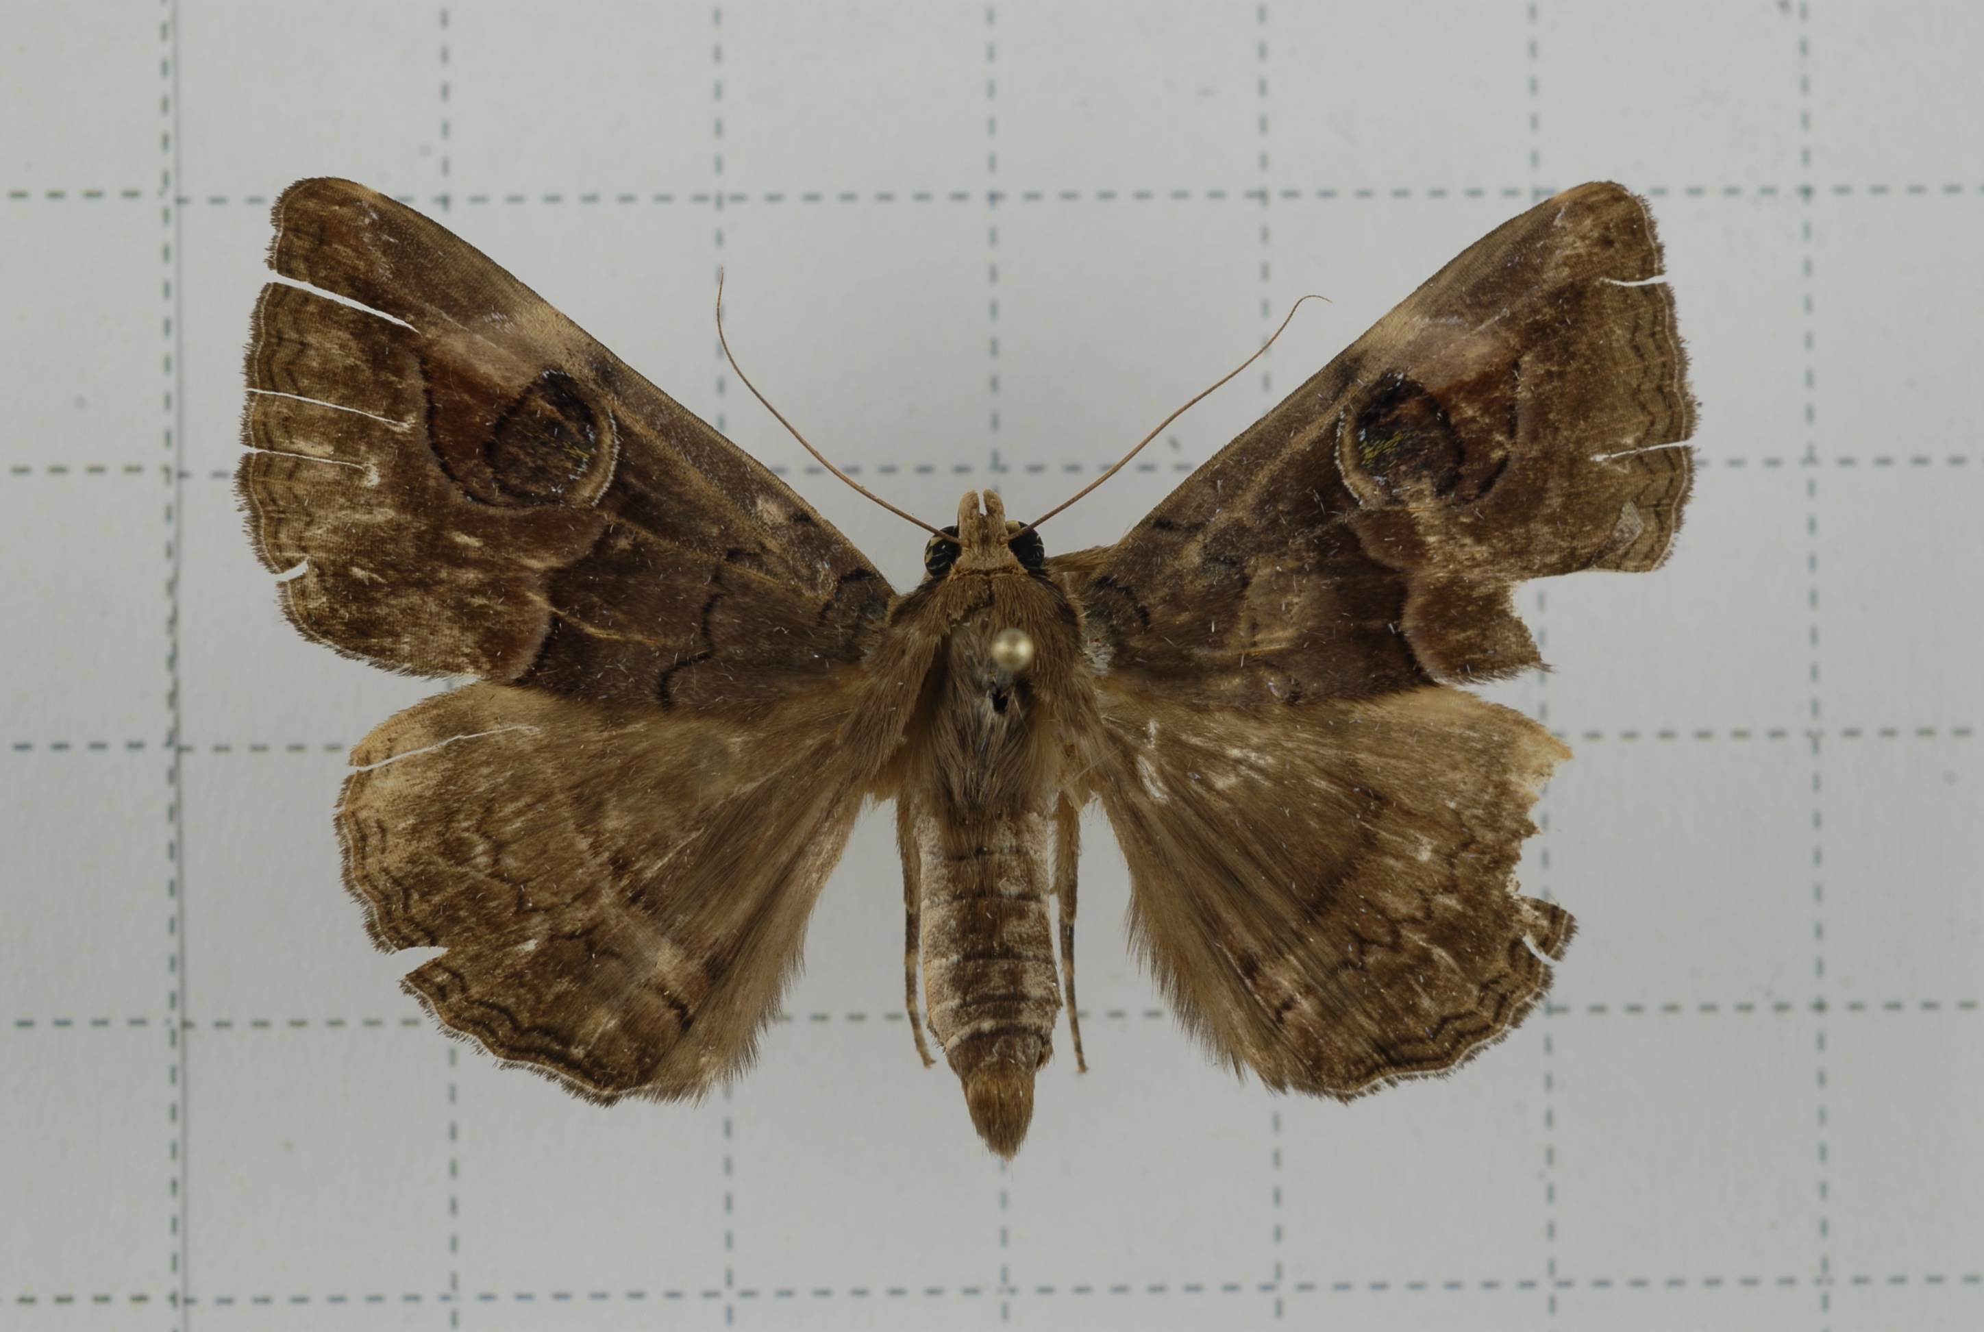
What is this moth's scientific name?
Ommatophora luminosa
